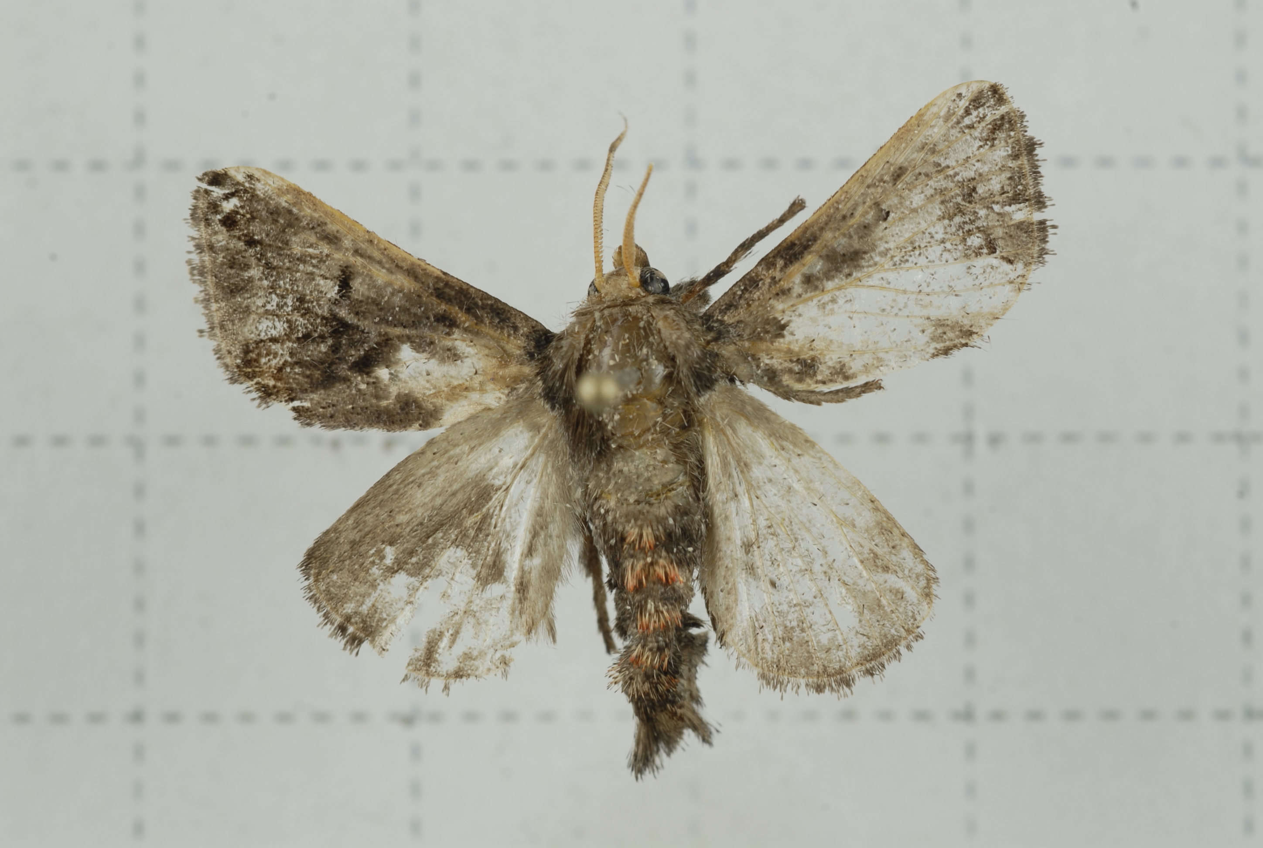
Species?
Phlossa conjuncta
